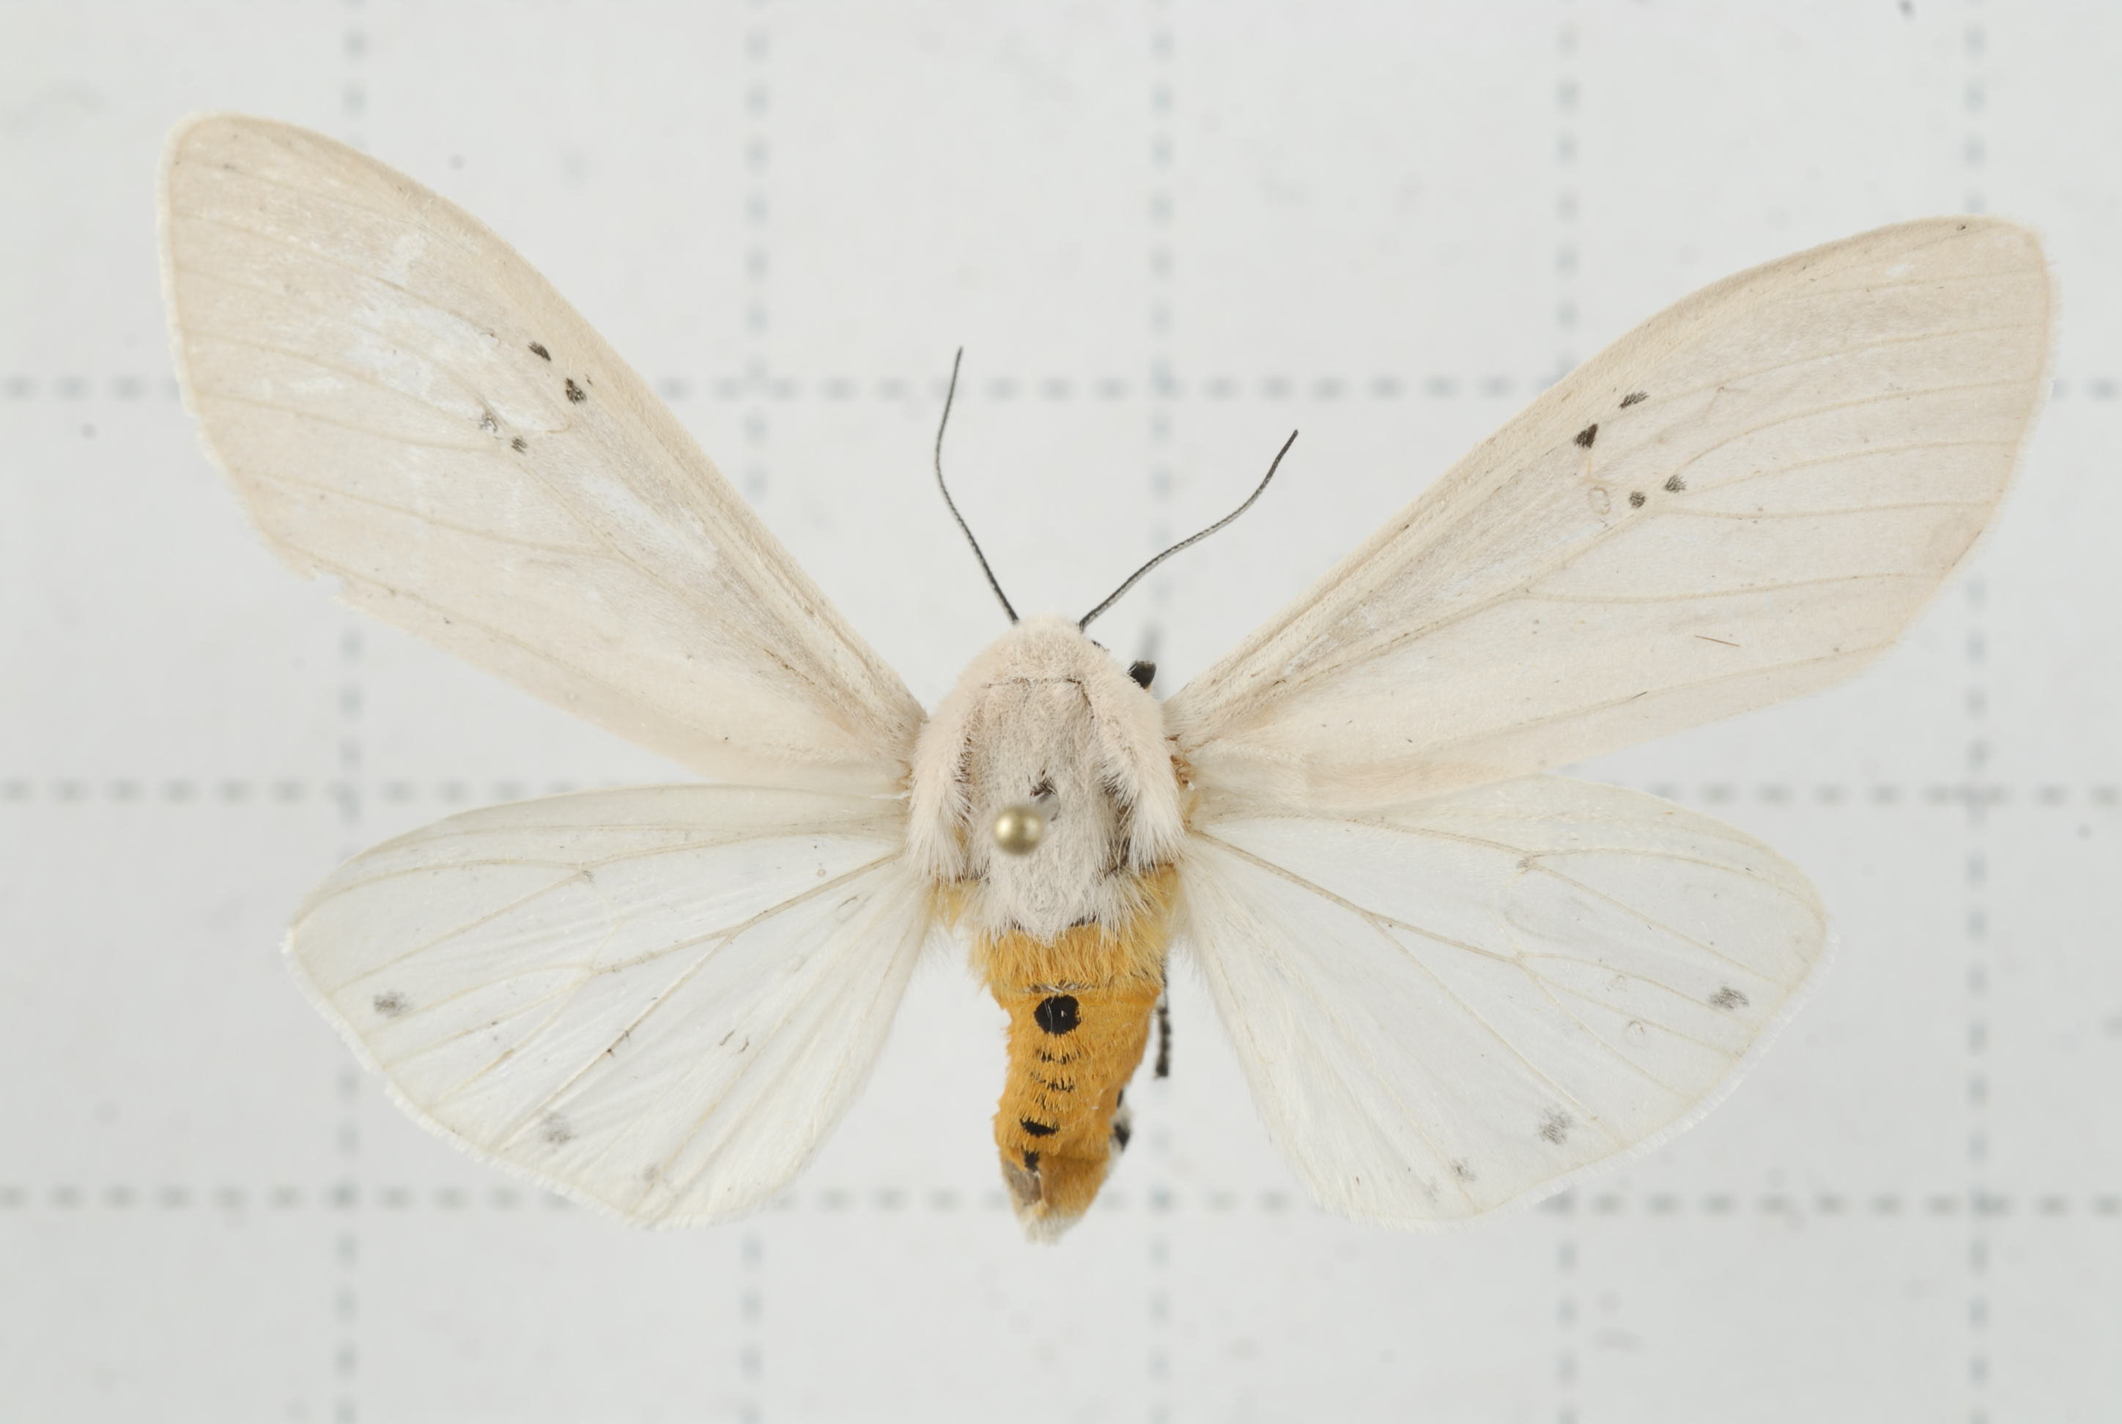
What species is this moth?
Creatonotos transiens koni
